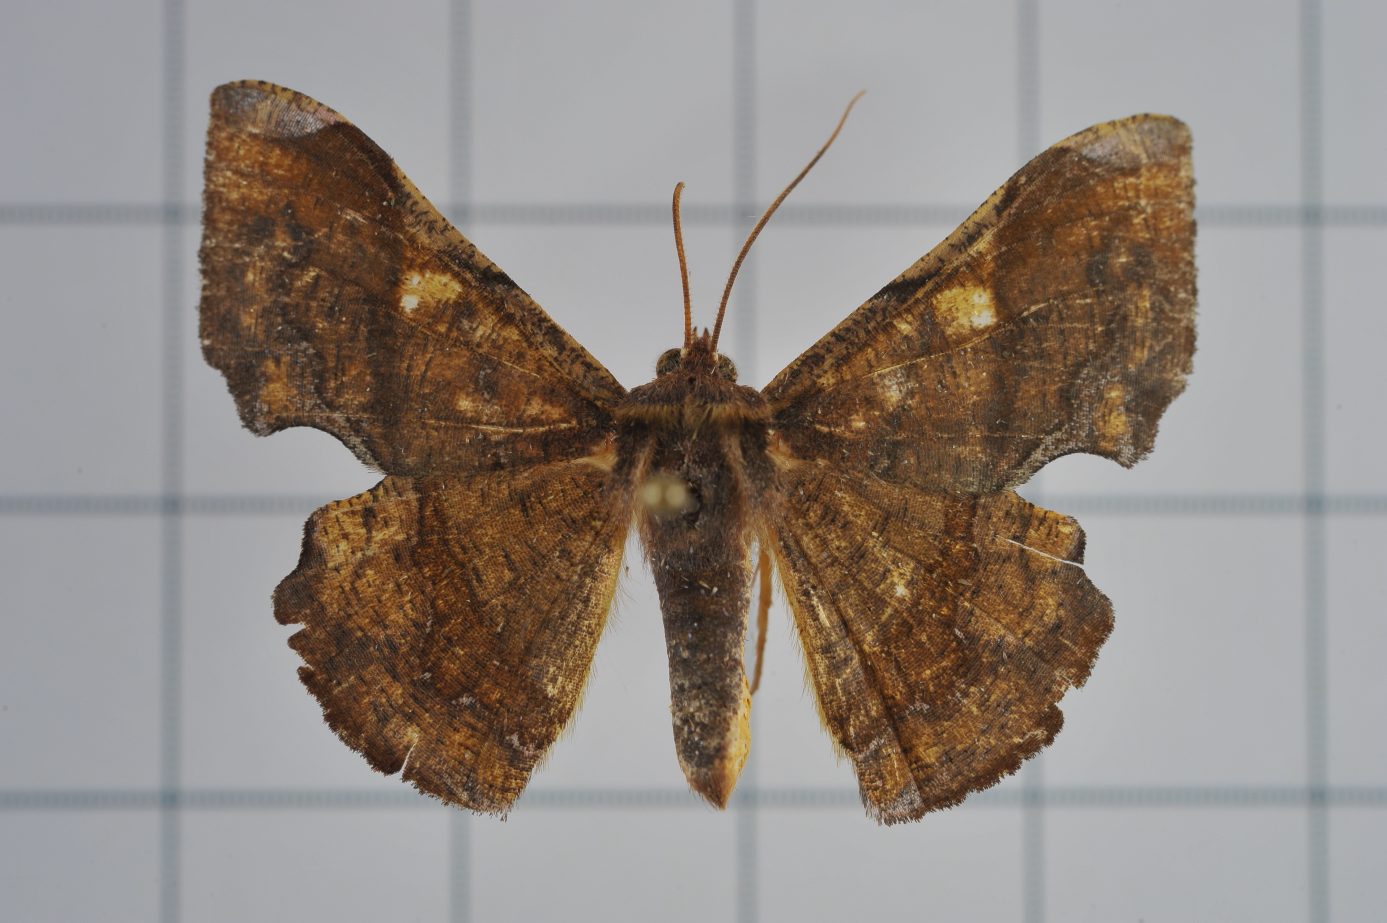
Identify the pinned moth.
Fascellina chromataria
